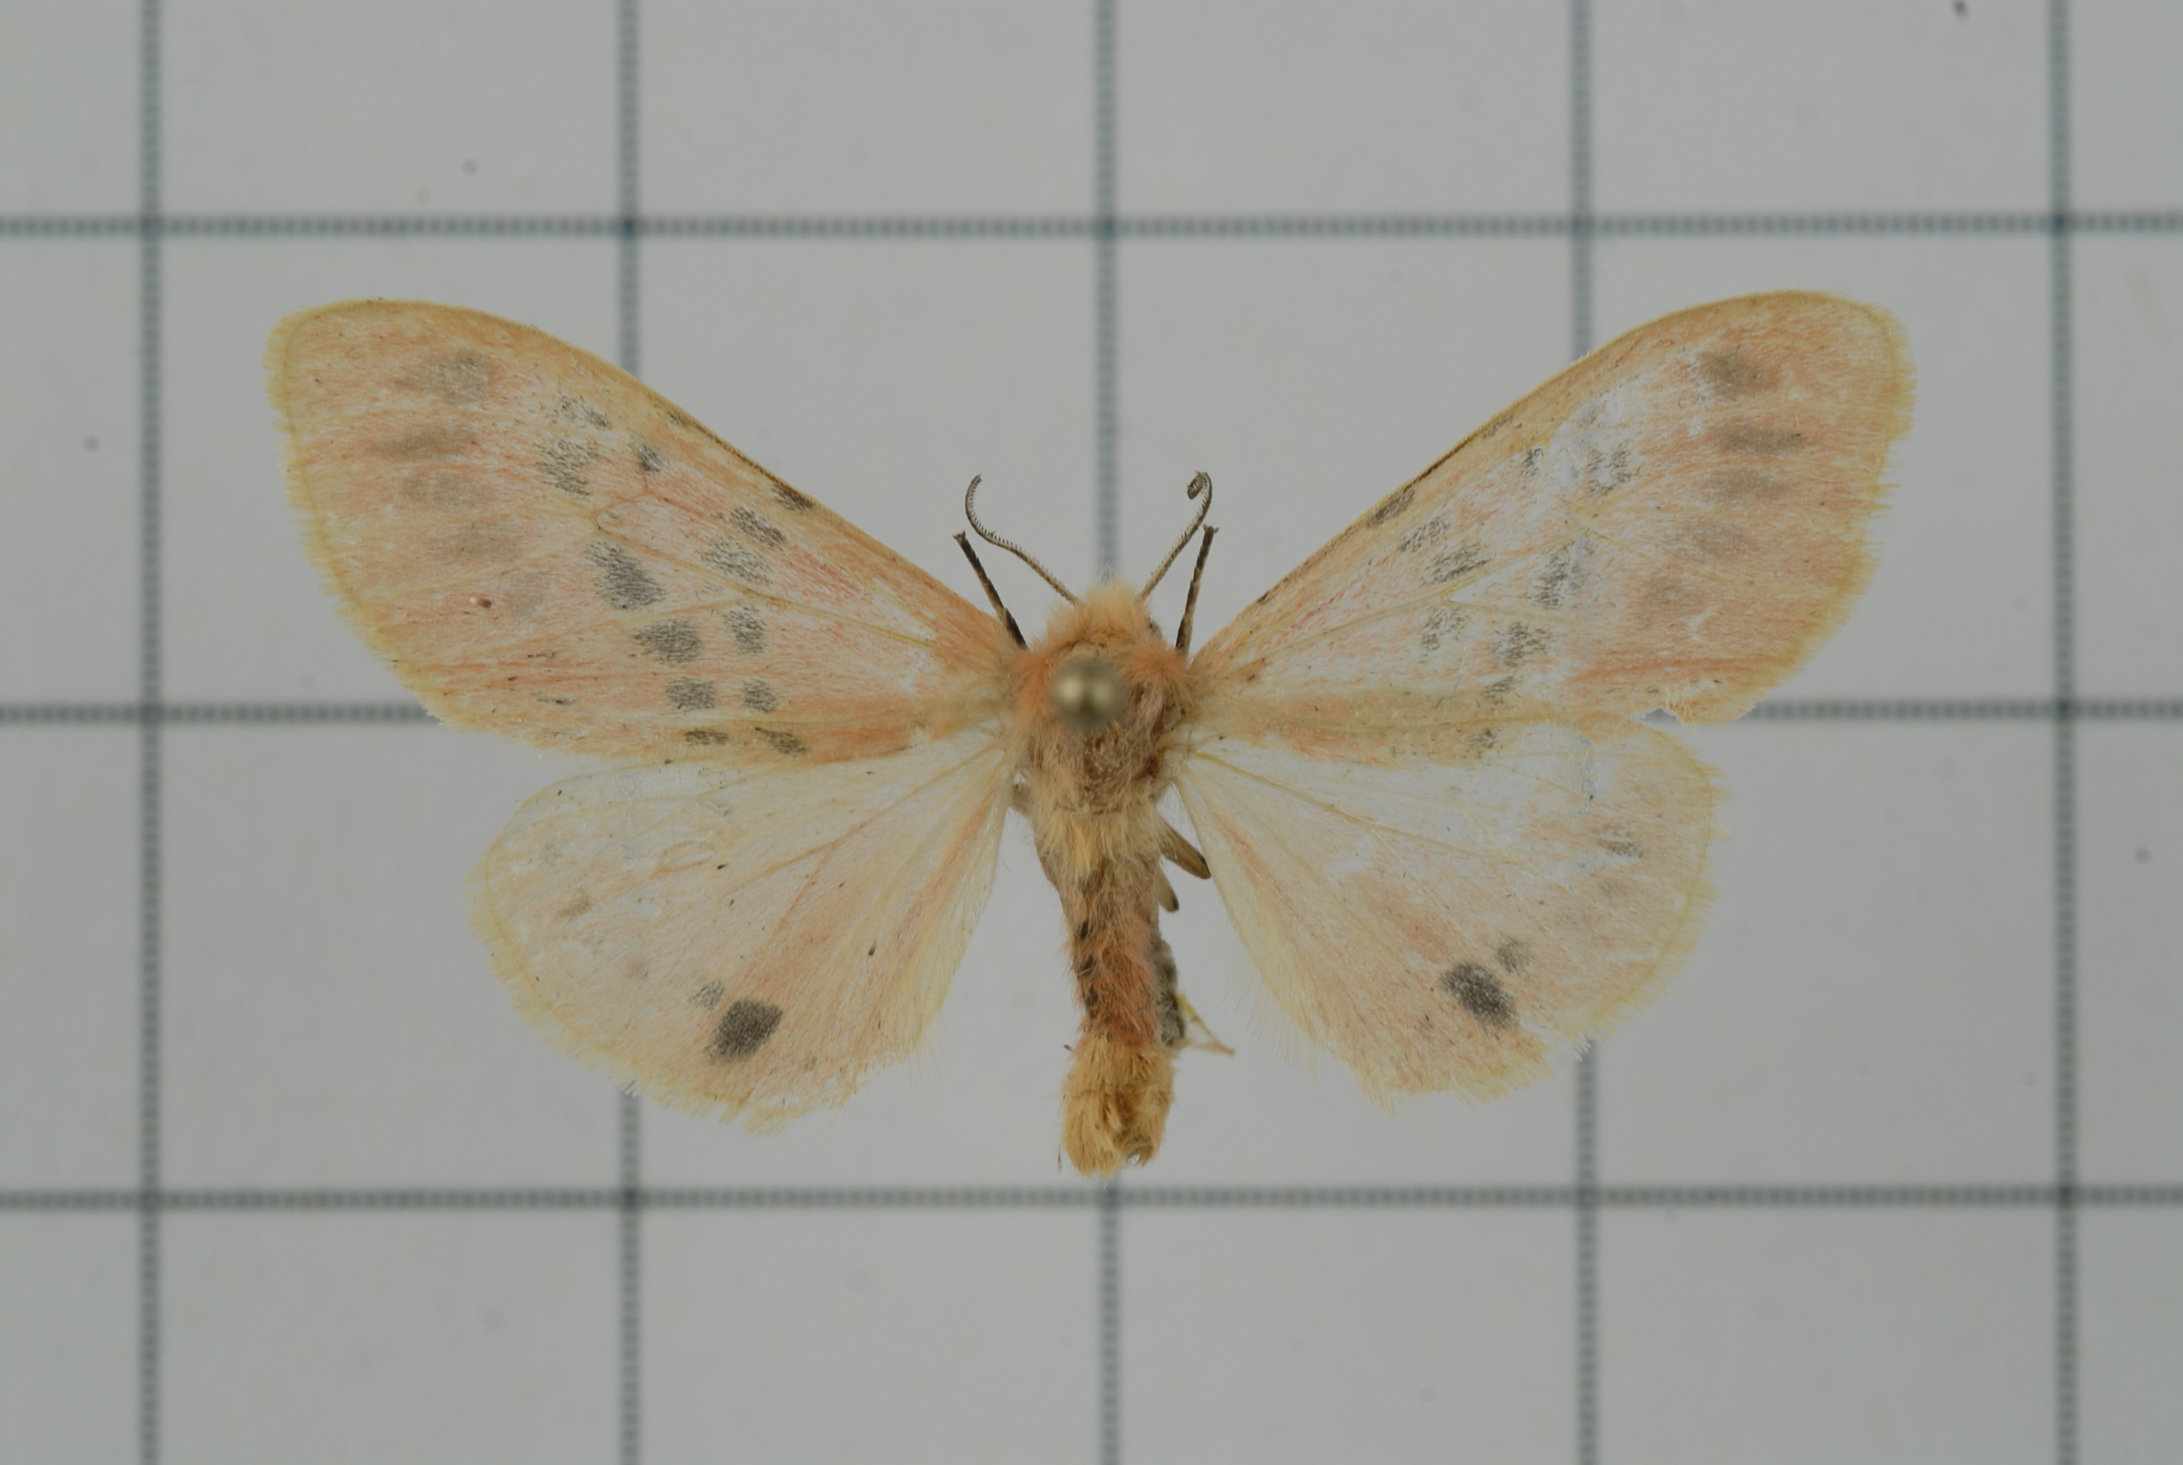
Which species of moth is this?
Lemyra alikangensis
